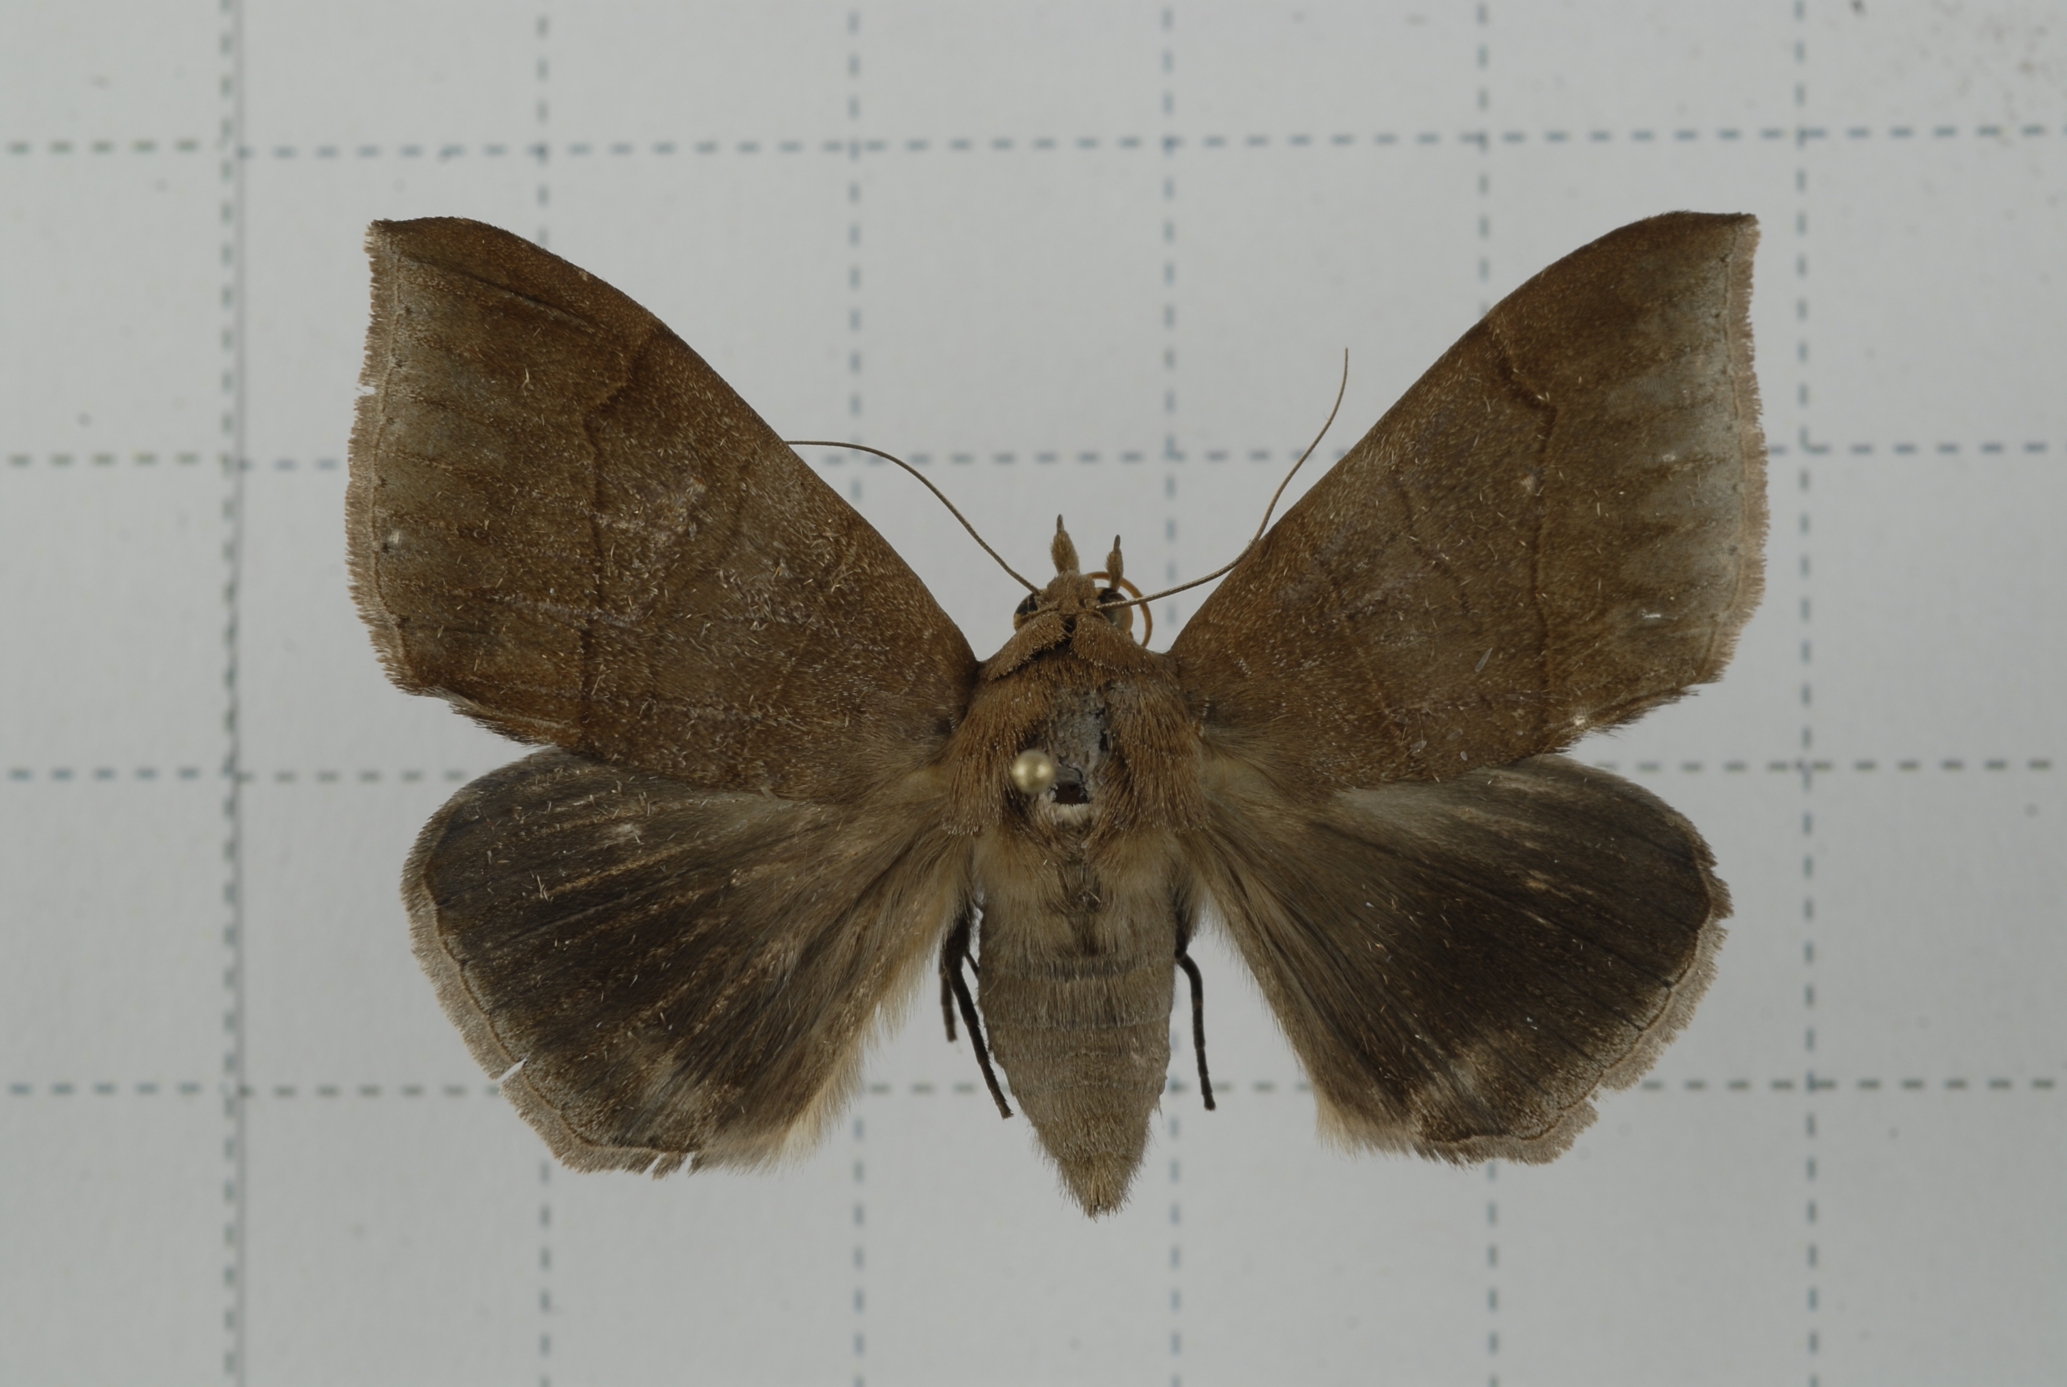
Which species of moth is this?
Bastilla absentimacula
